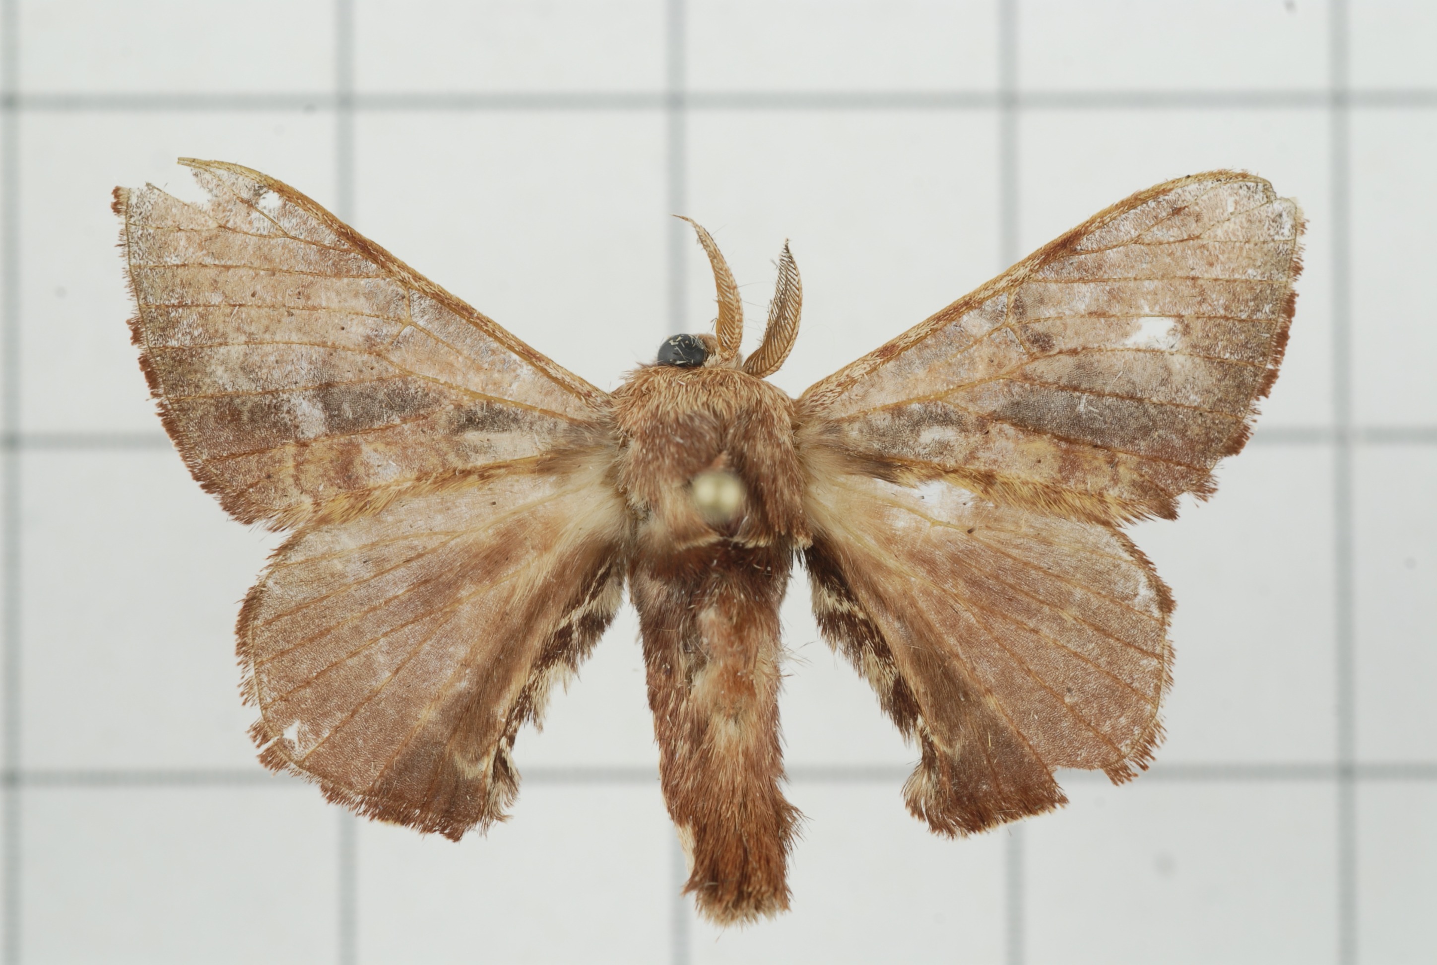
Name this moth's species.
Triuncina brunnea
